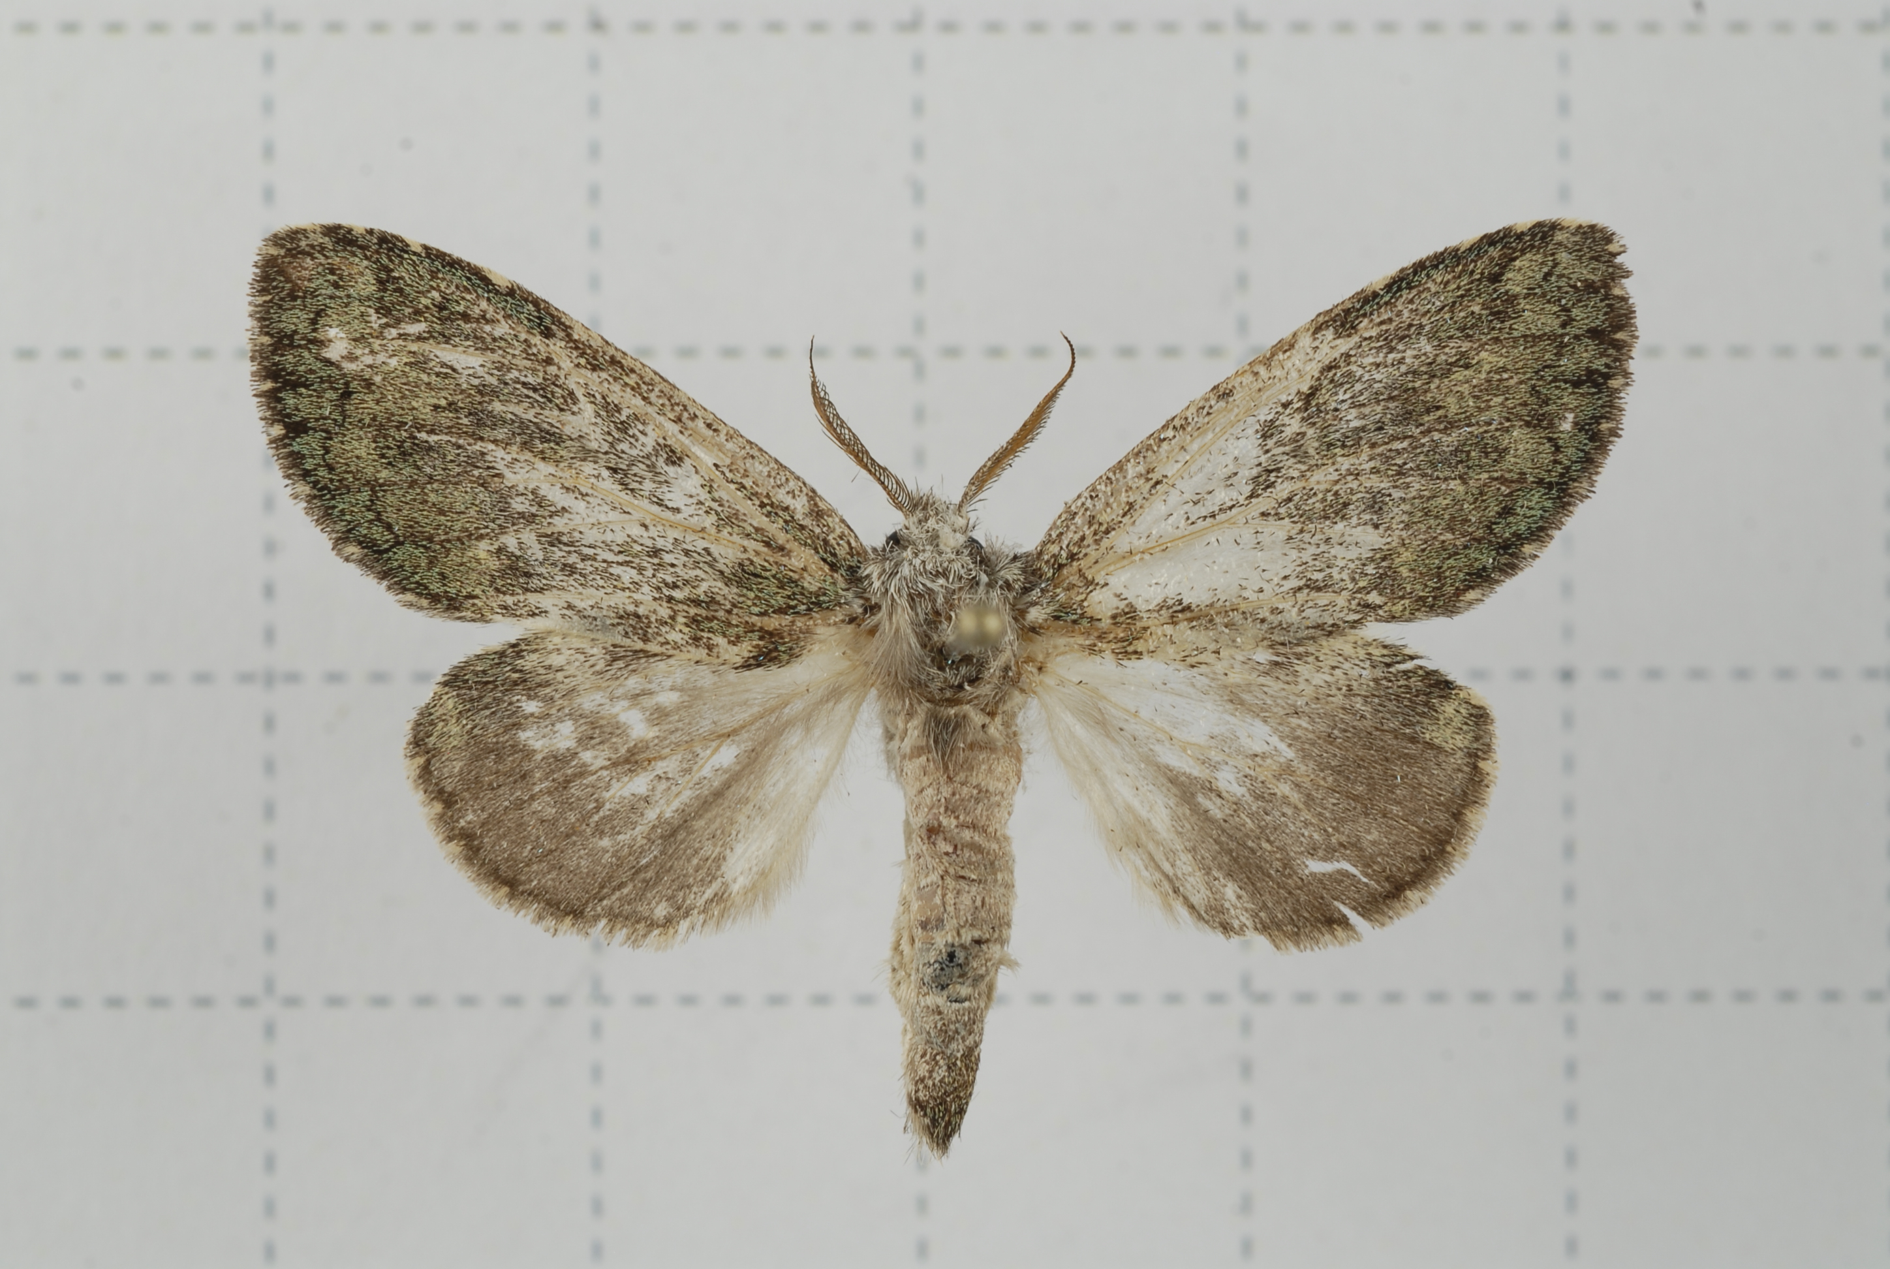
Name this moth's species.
Syntypistis viridipicta
